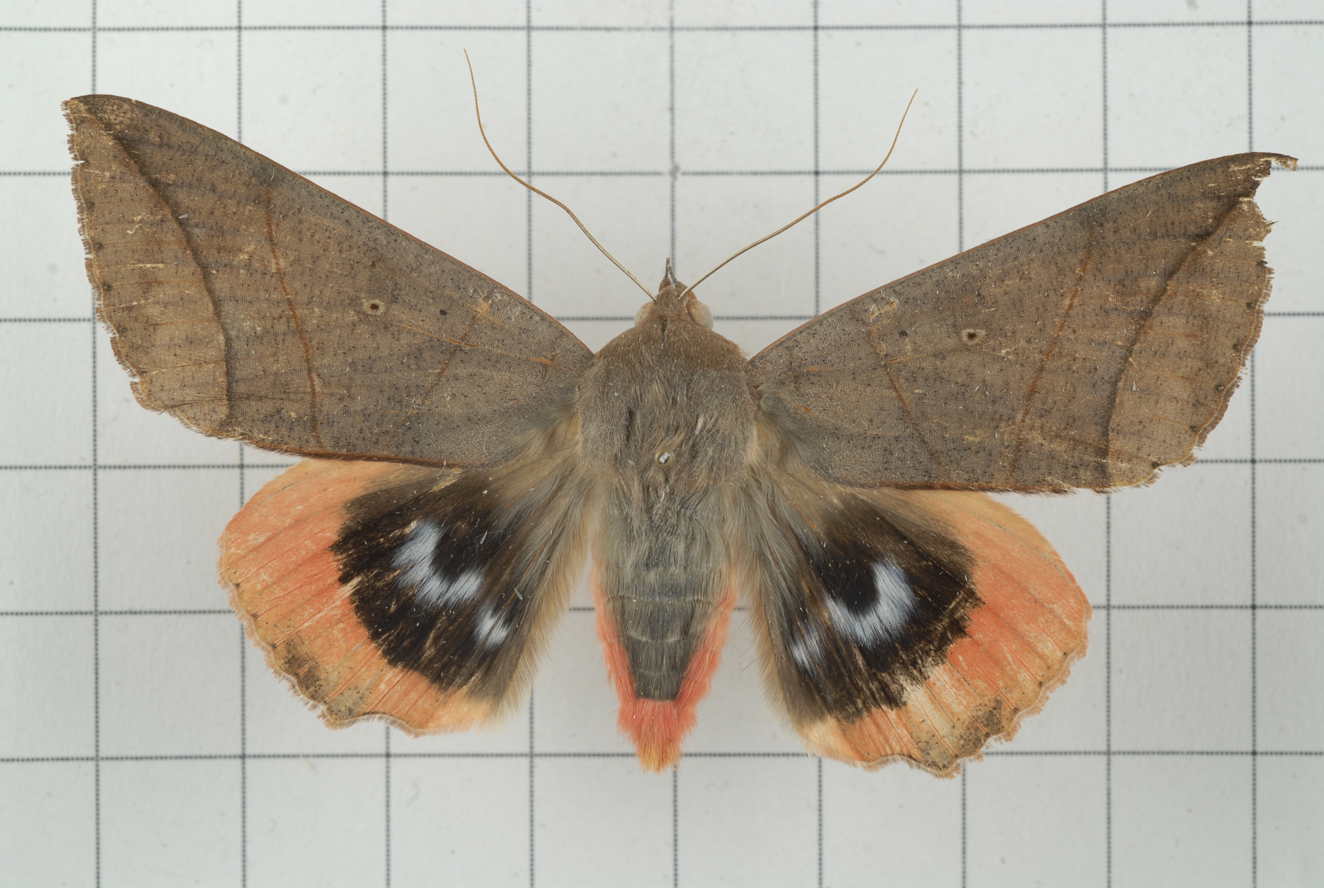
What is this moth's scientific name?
Thyas juno
